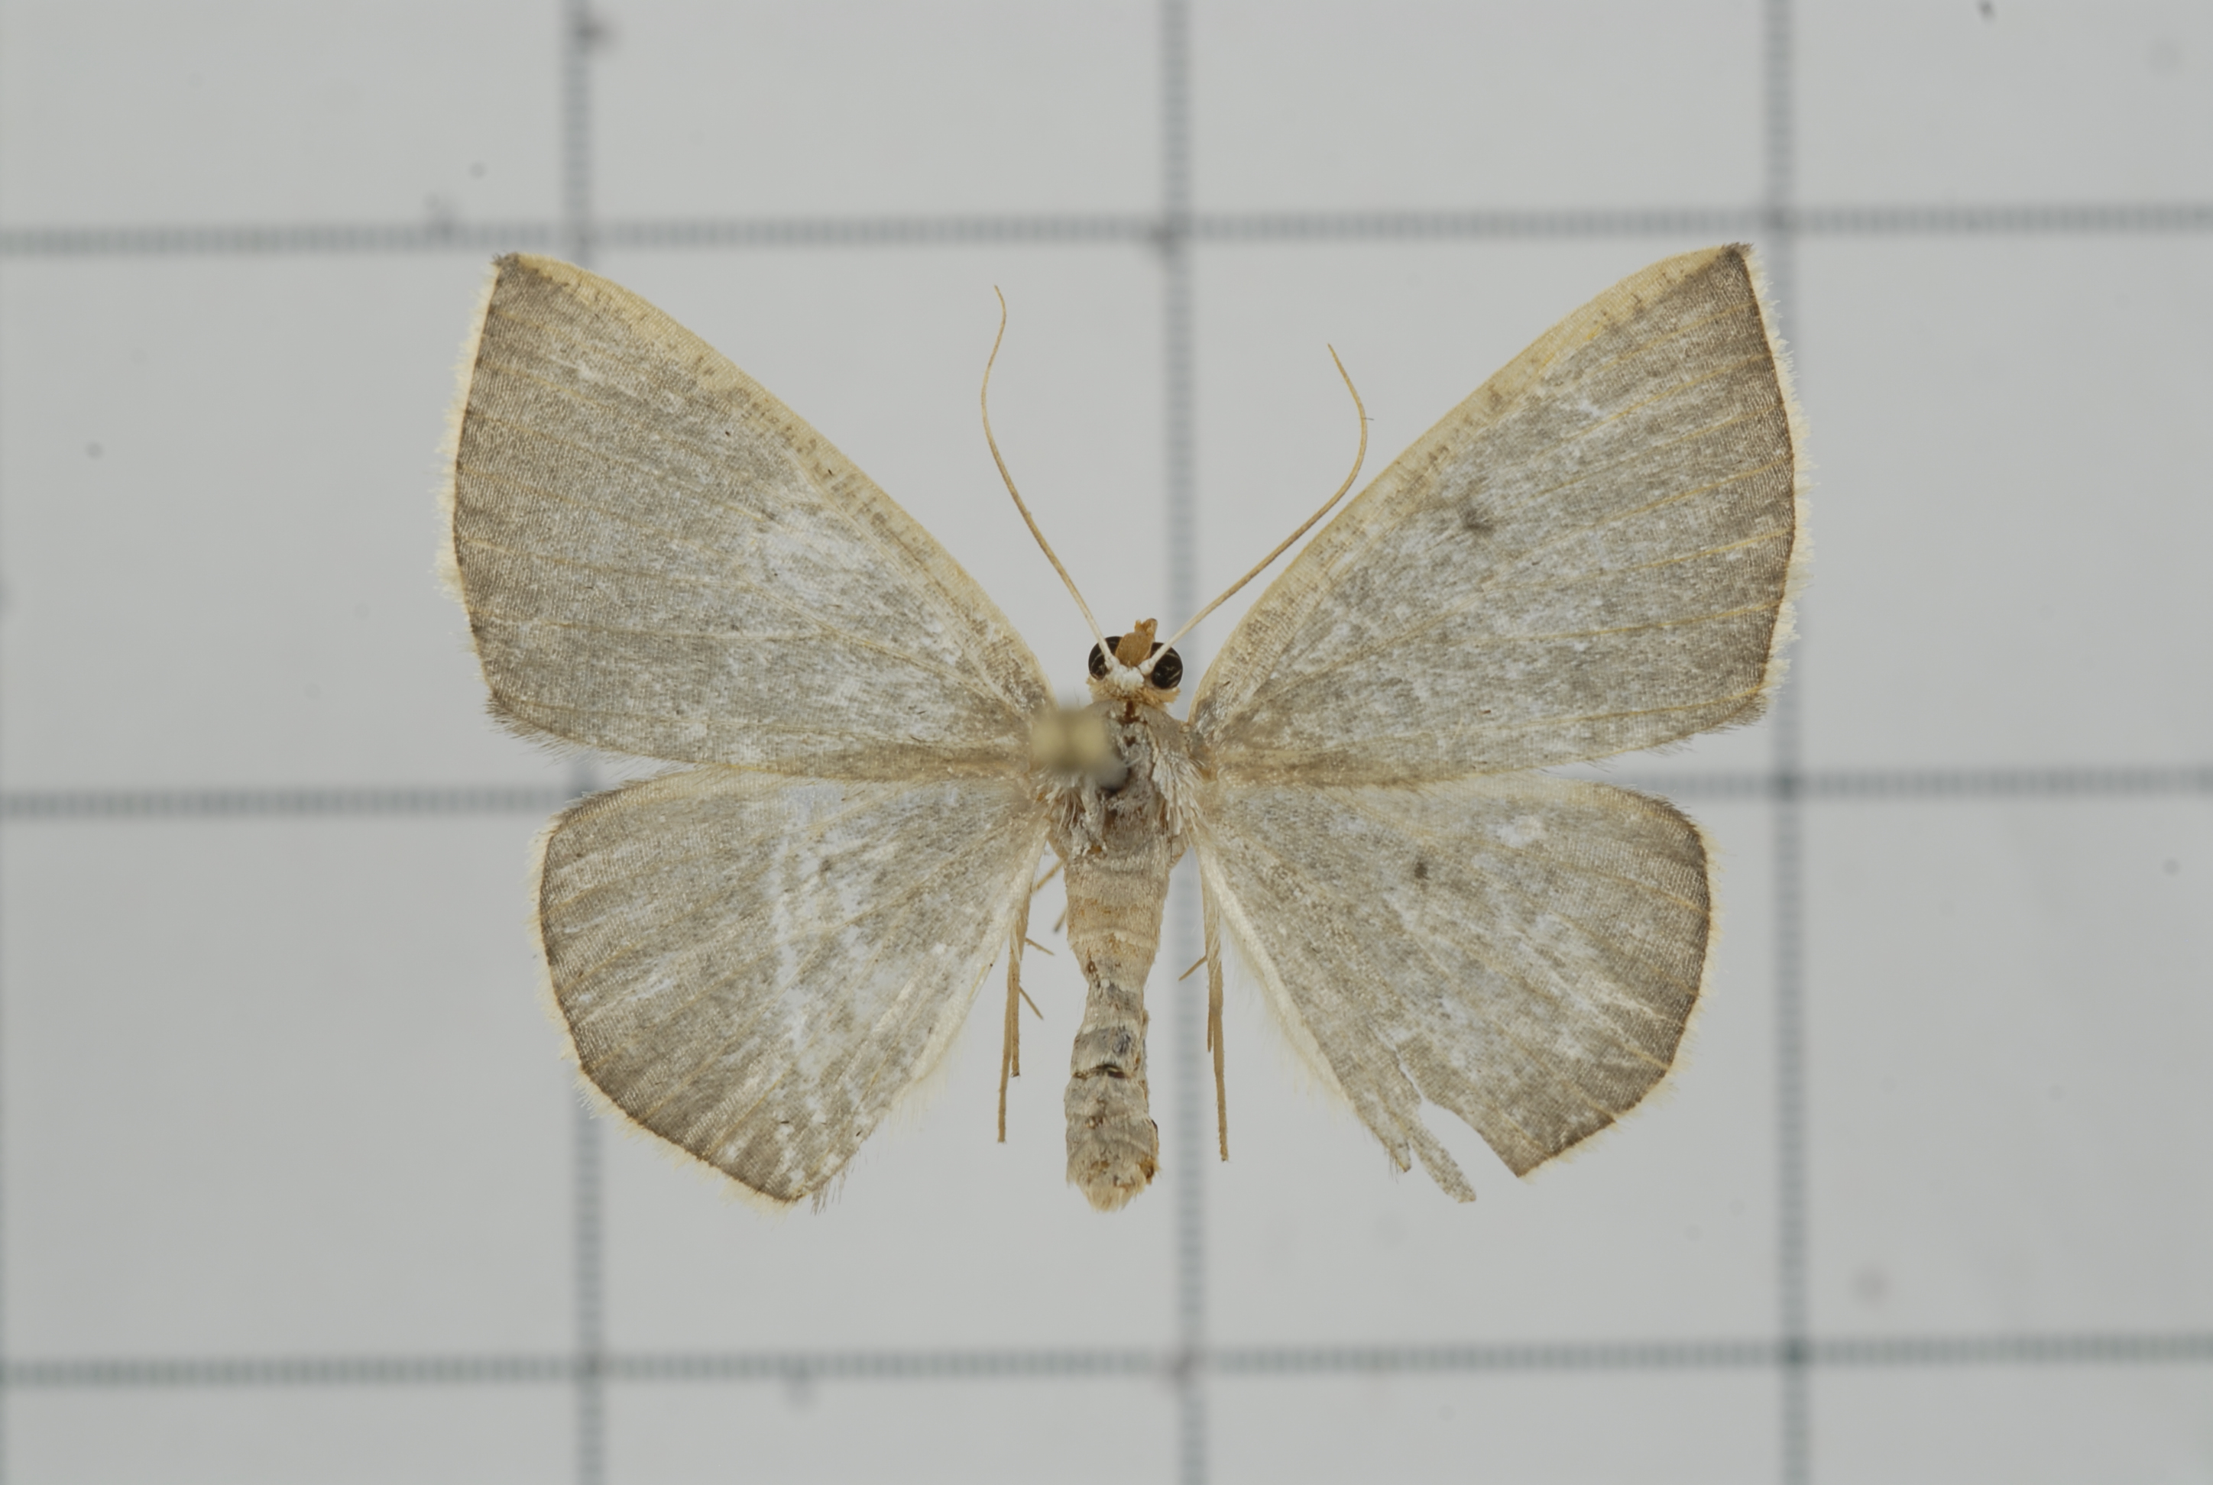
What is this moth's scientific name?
Rhynchobapta flavicostaria
